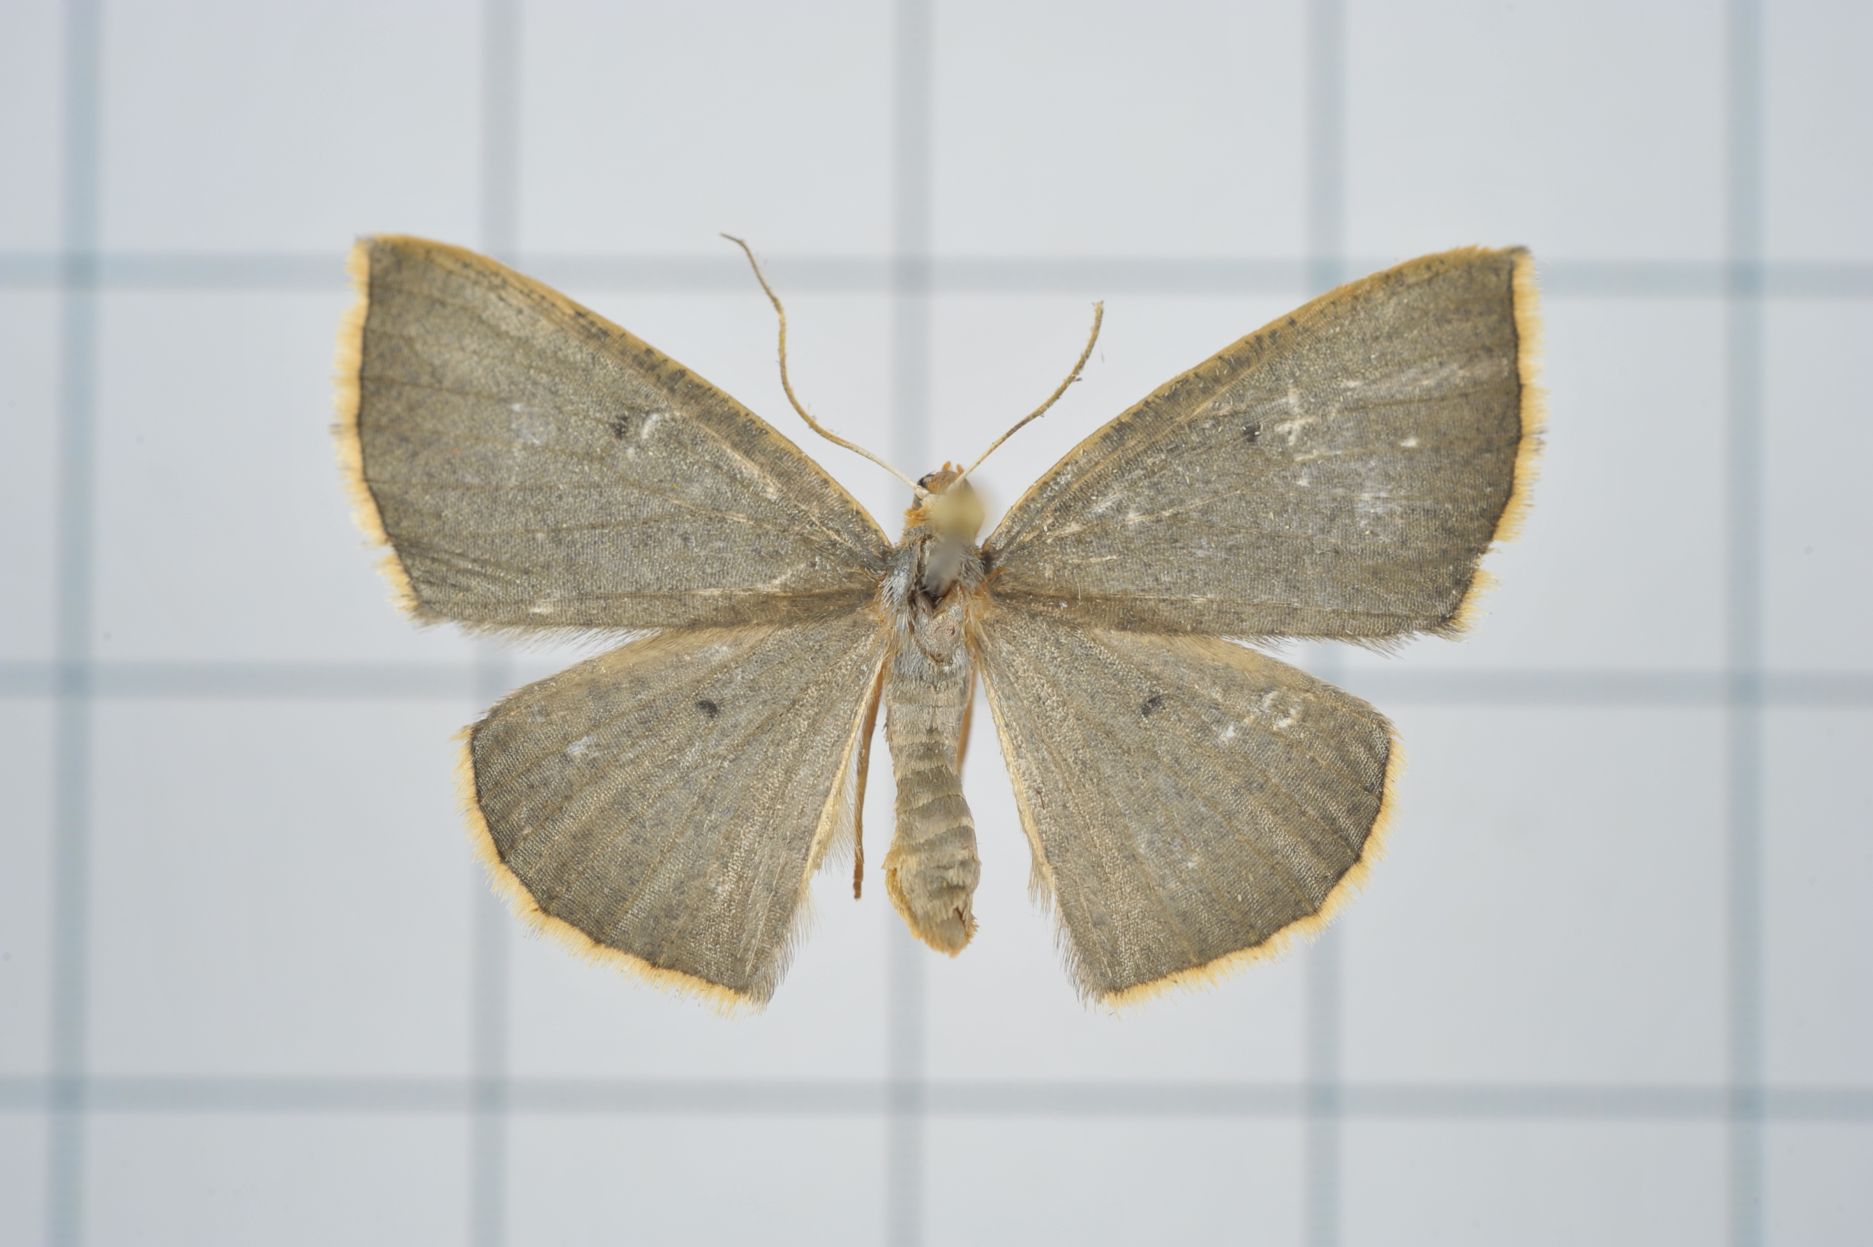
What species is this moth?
Rhynchobapta flavicostaria
